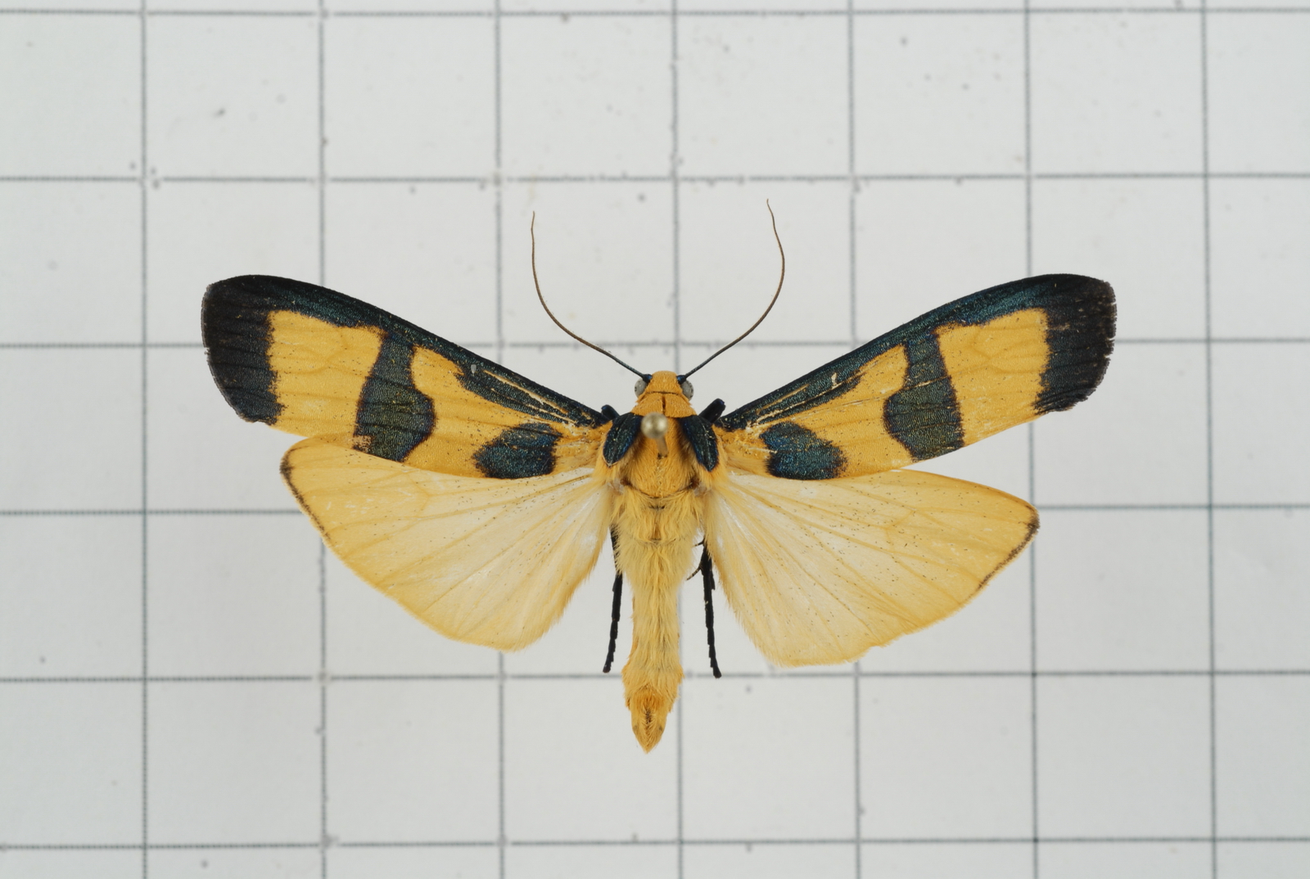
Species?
Chrysaeglia magnifica
